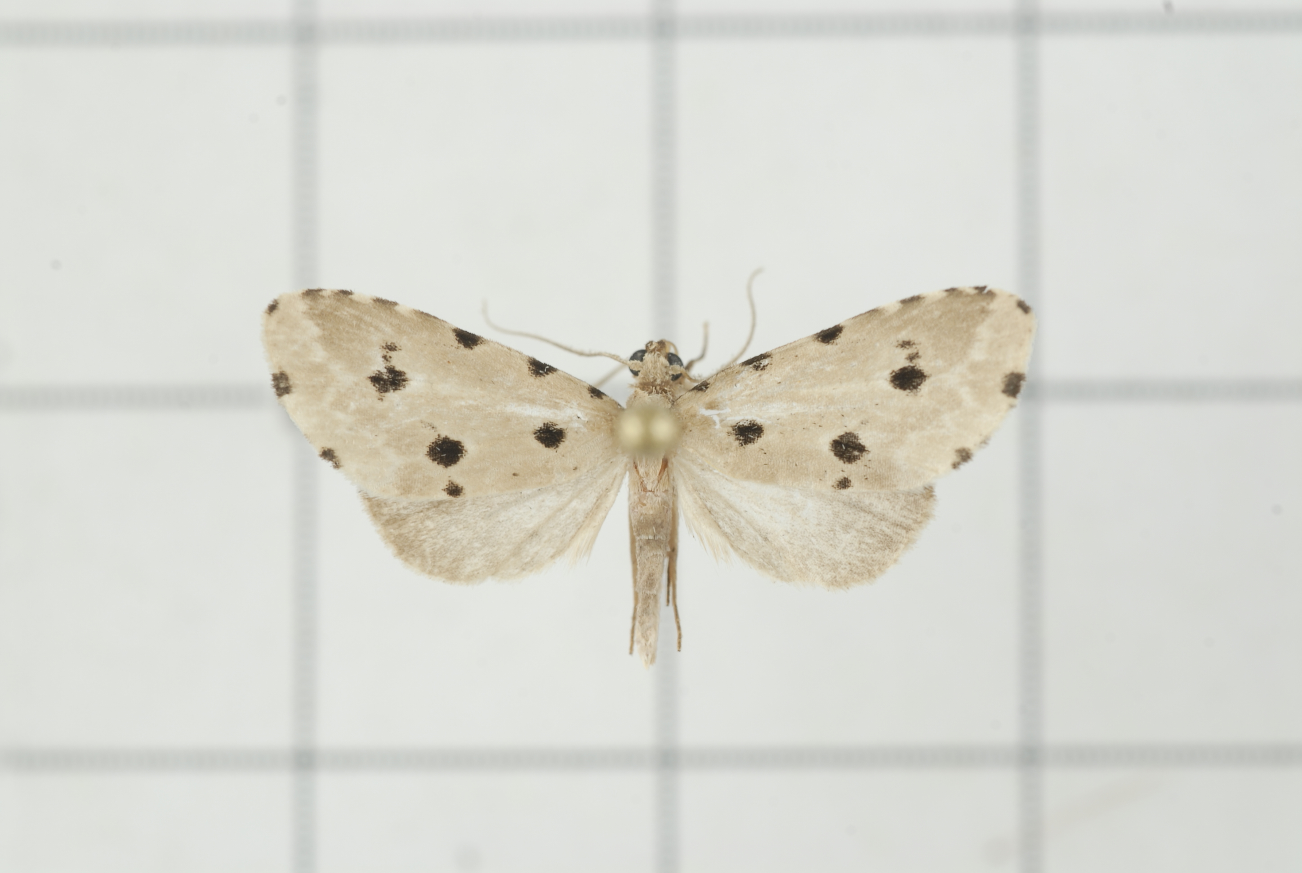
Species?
Metaemene atrigutta
